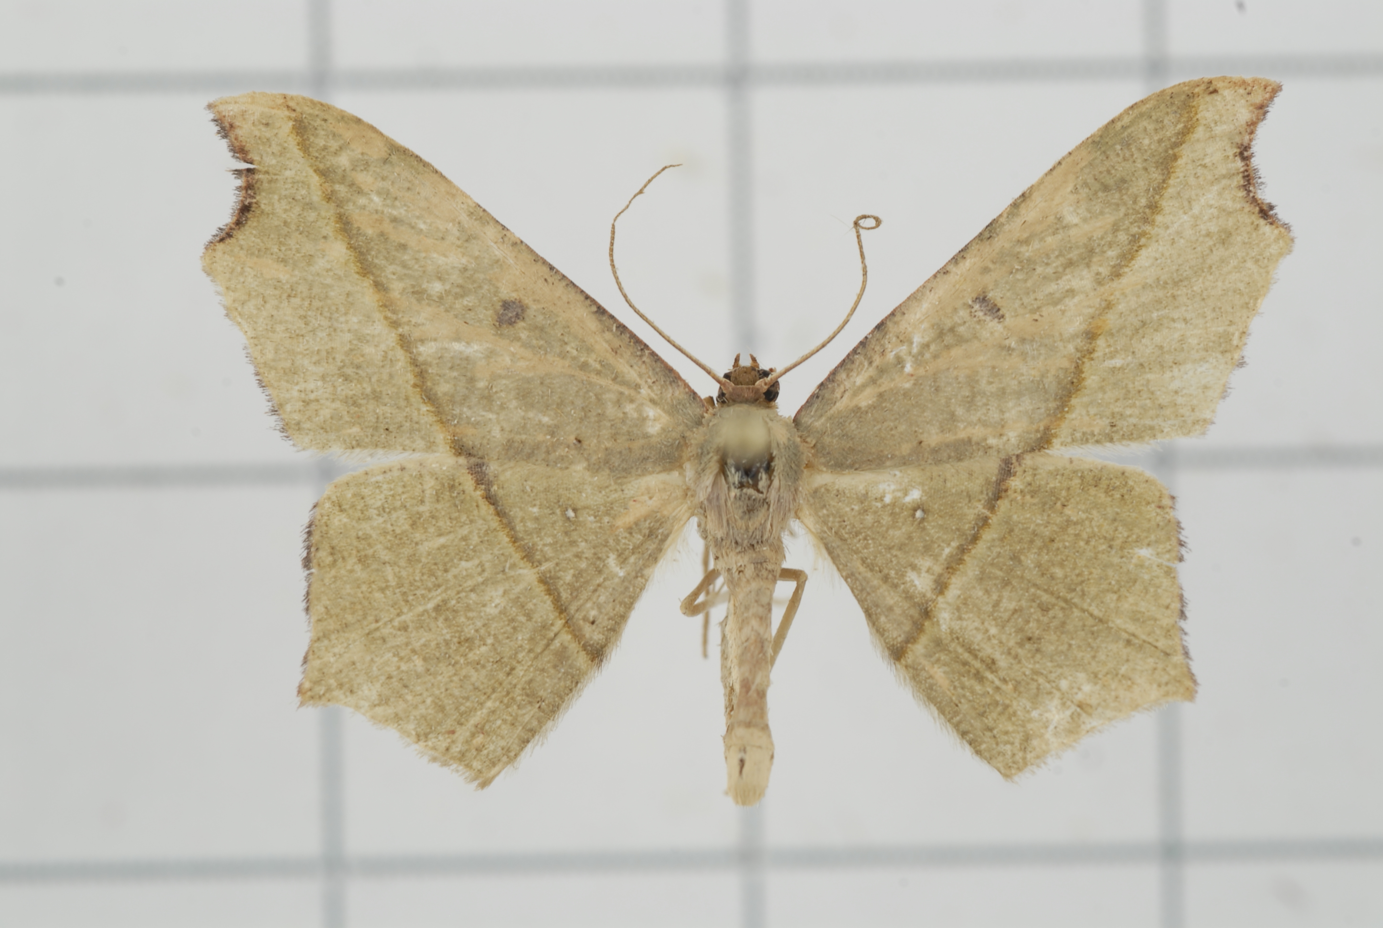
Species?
Traminda aventiaria
